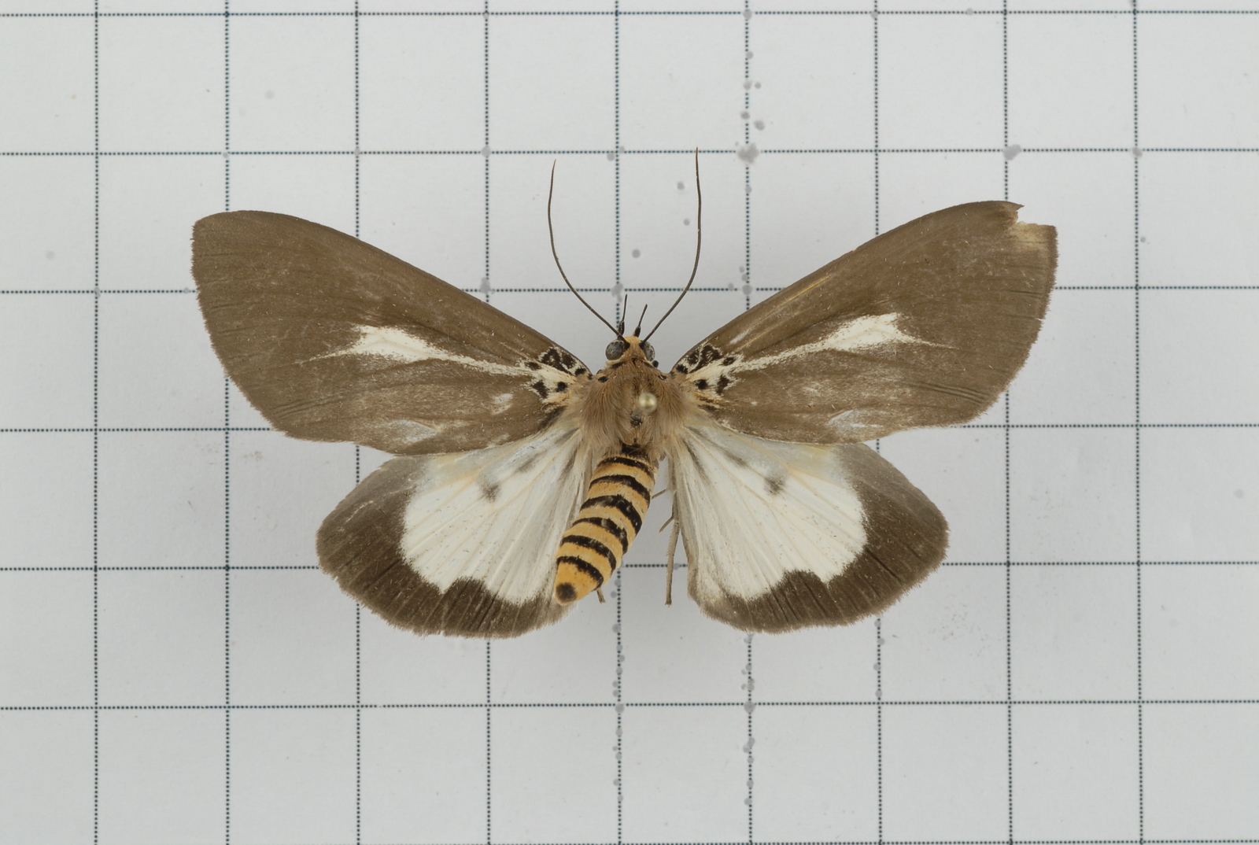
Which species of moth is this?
Asota heliconia zebrina
